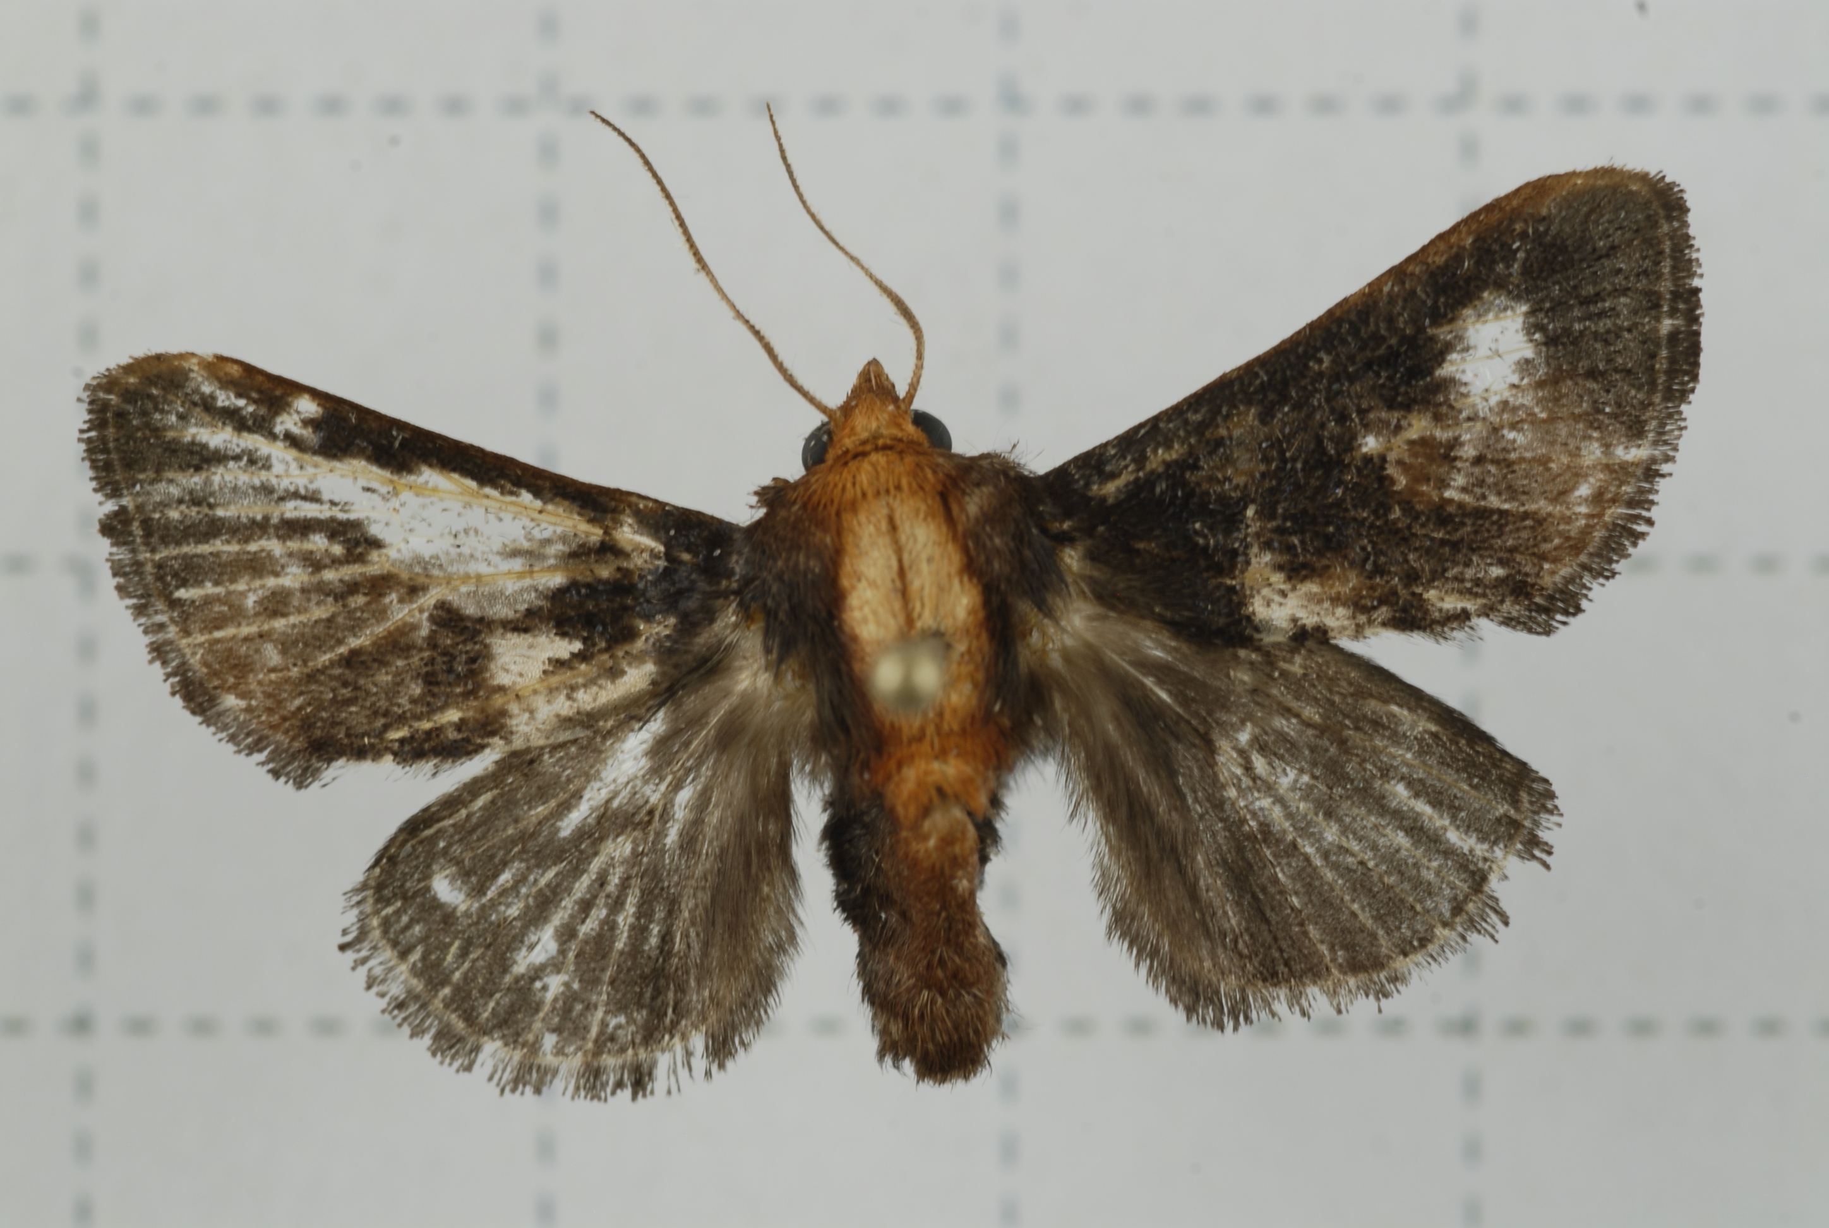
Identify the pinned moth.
Iraga rugosa
